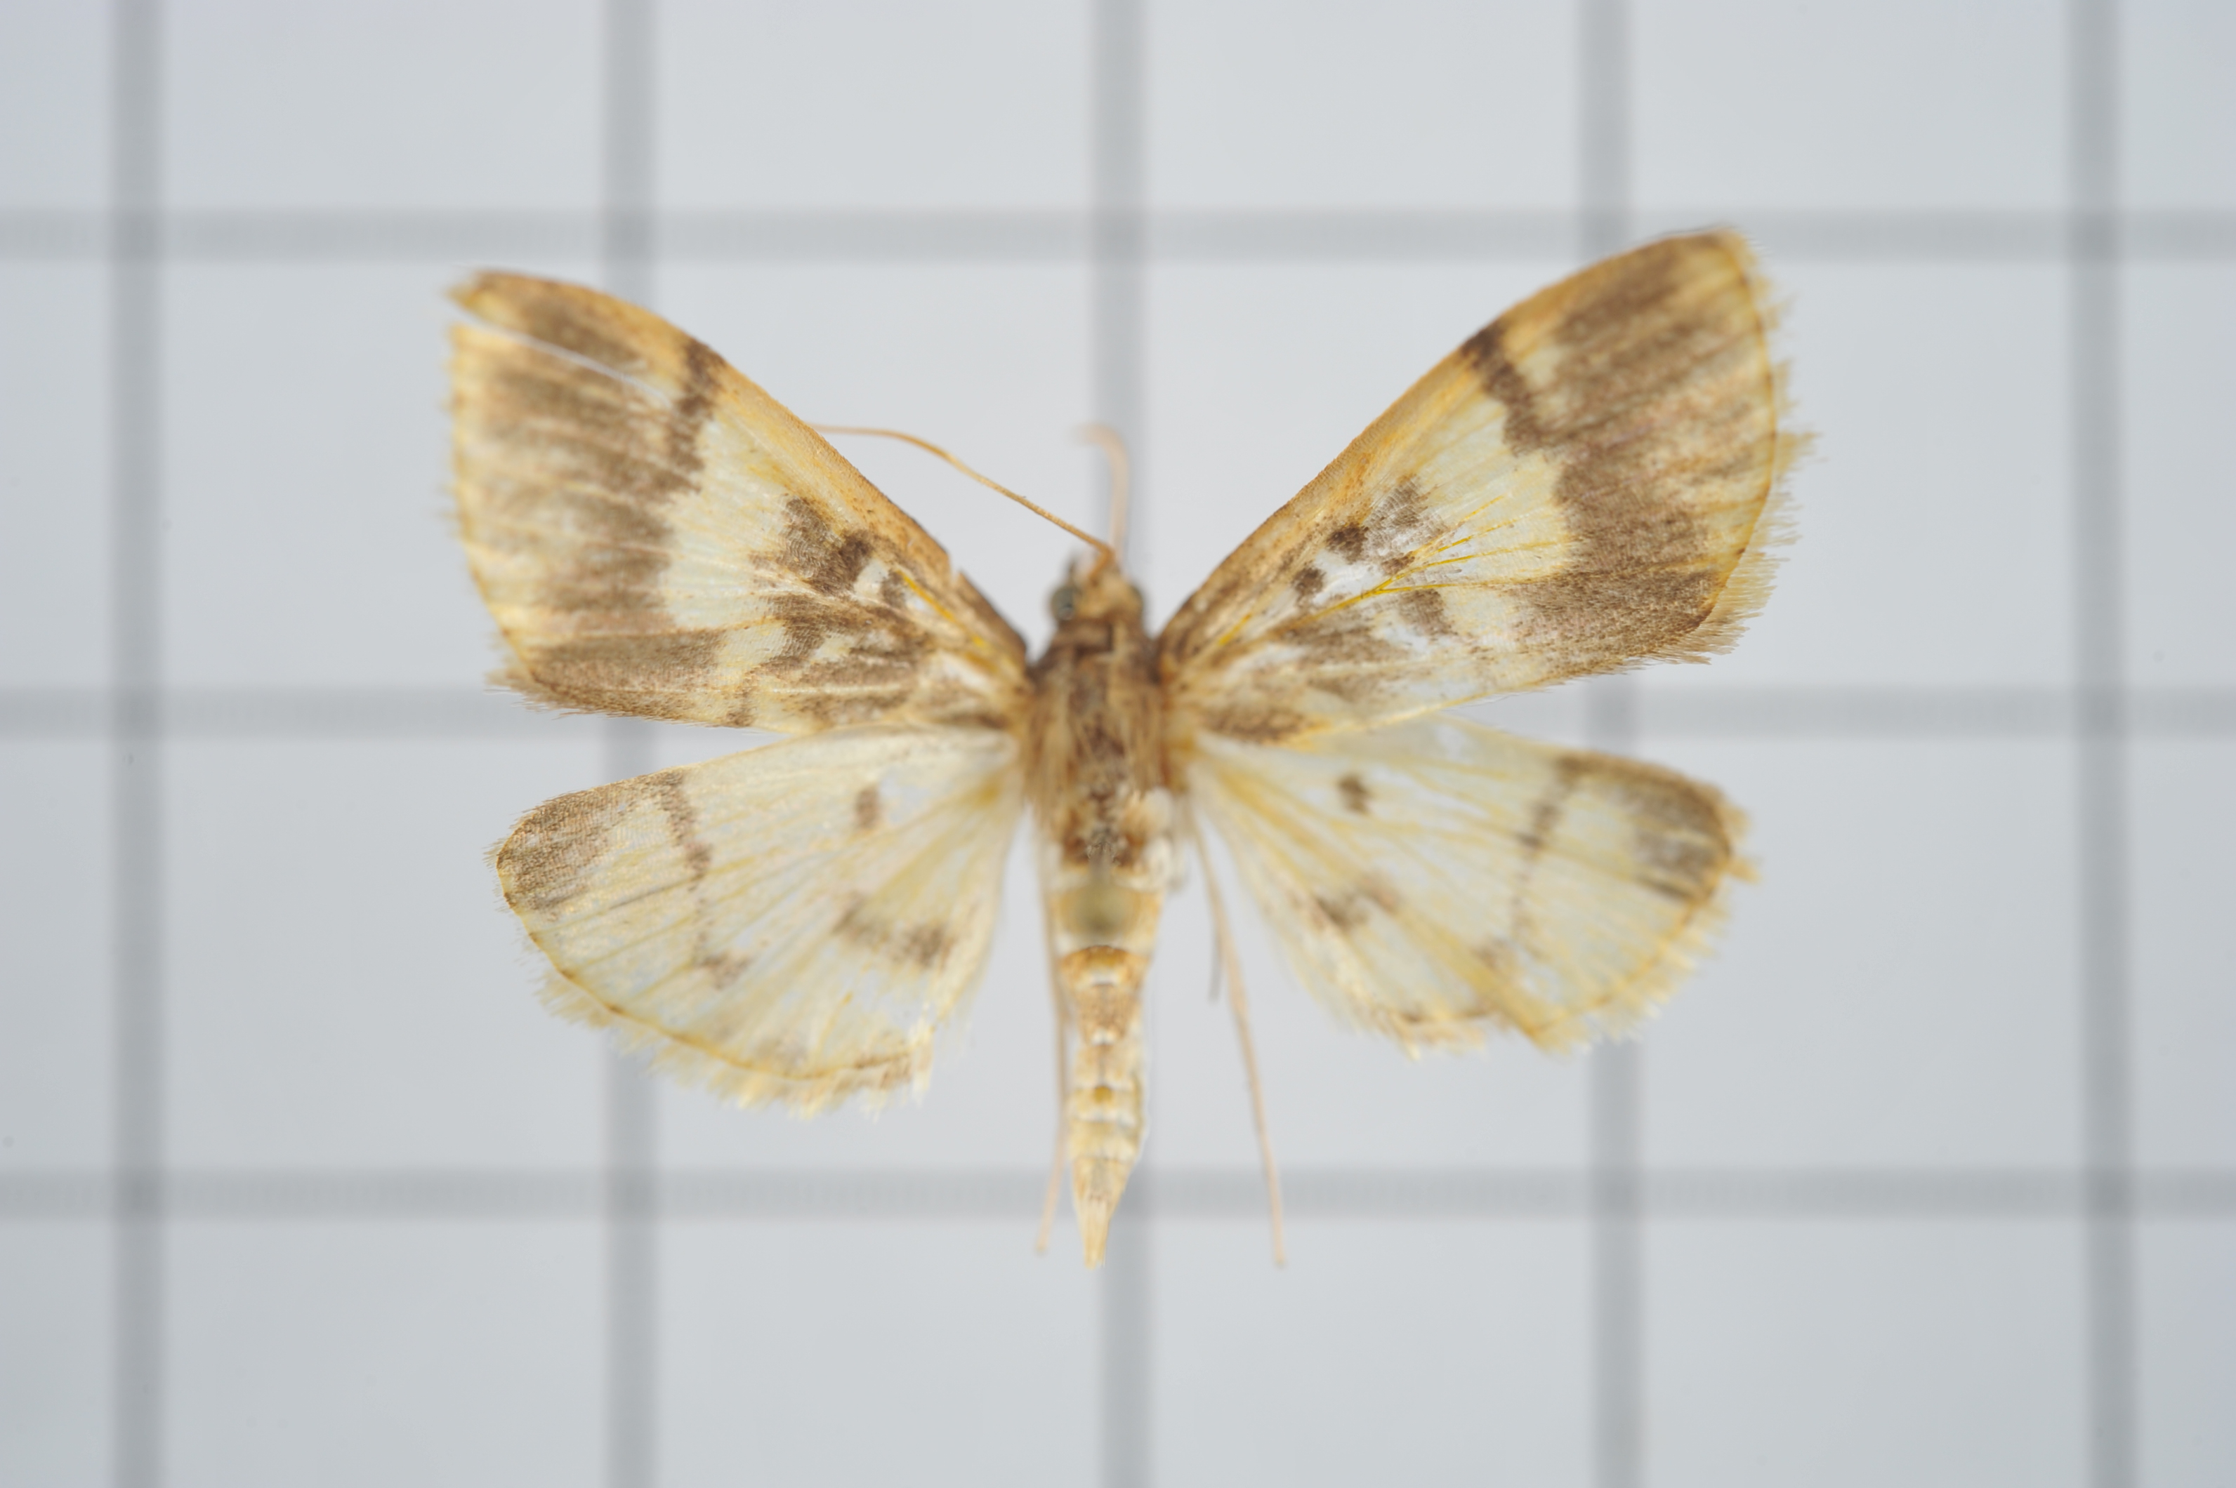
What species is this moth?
Pseudebulea fentoni
